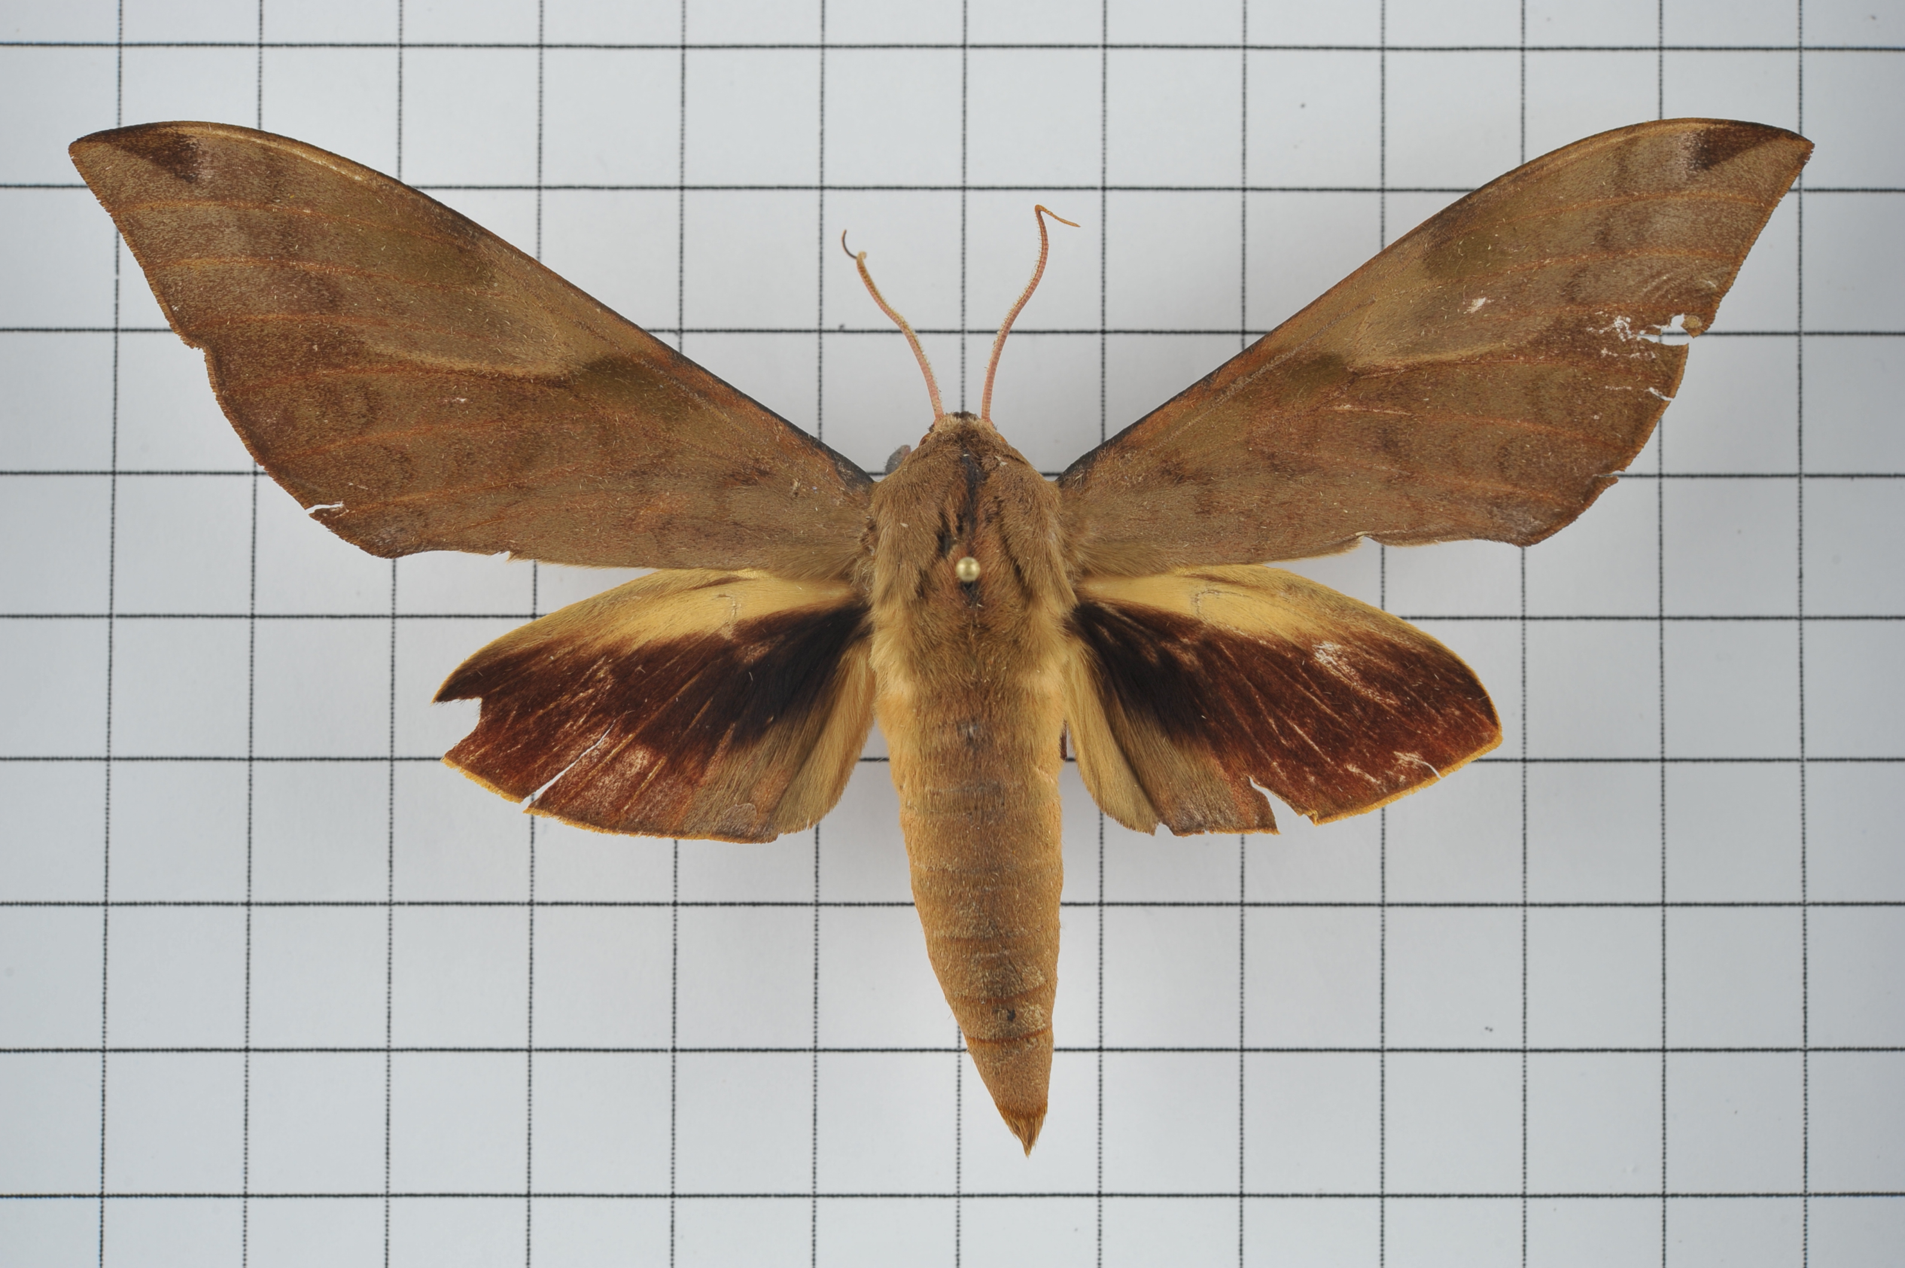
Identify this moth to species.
Clanis bilineata formosana
